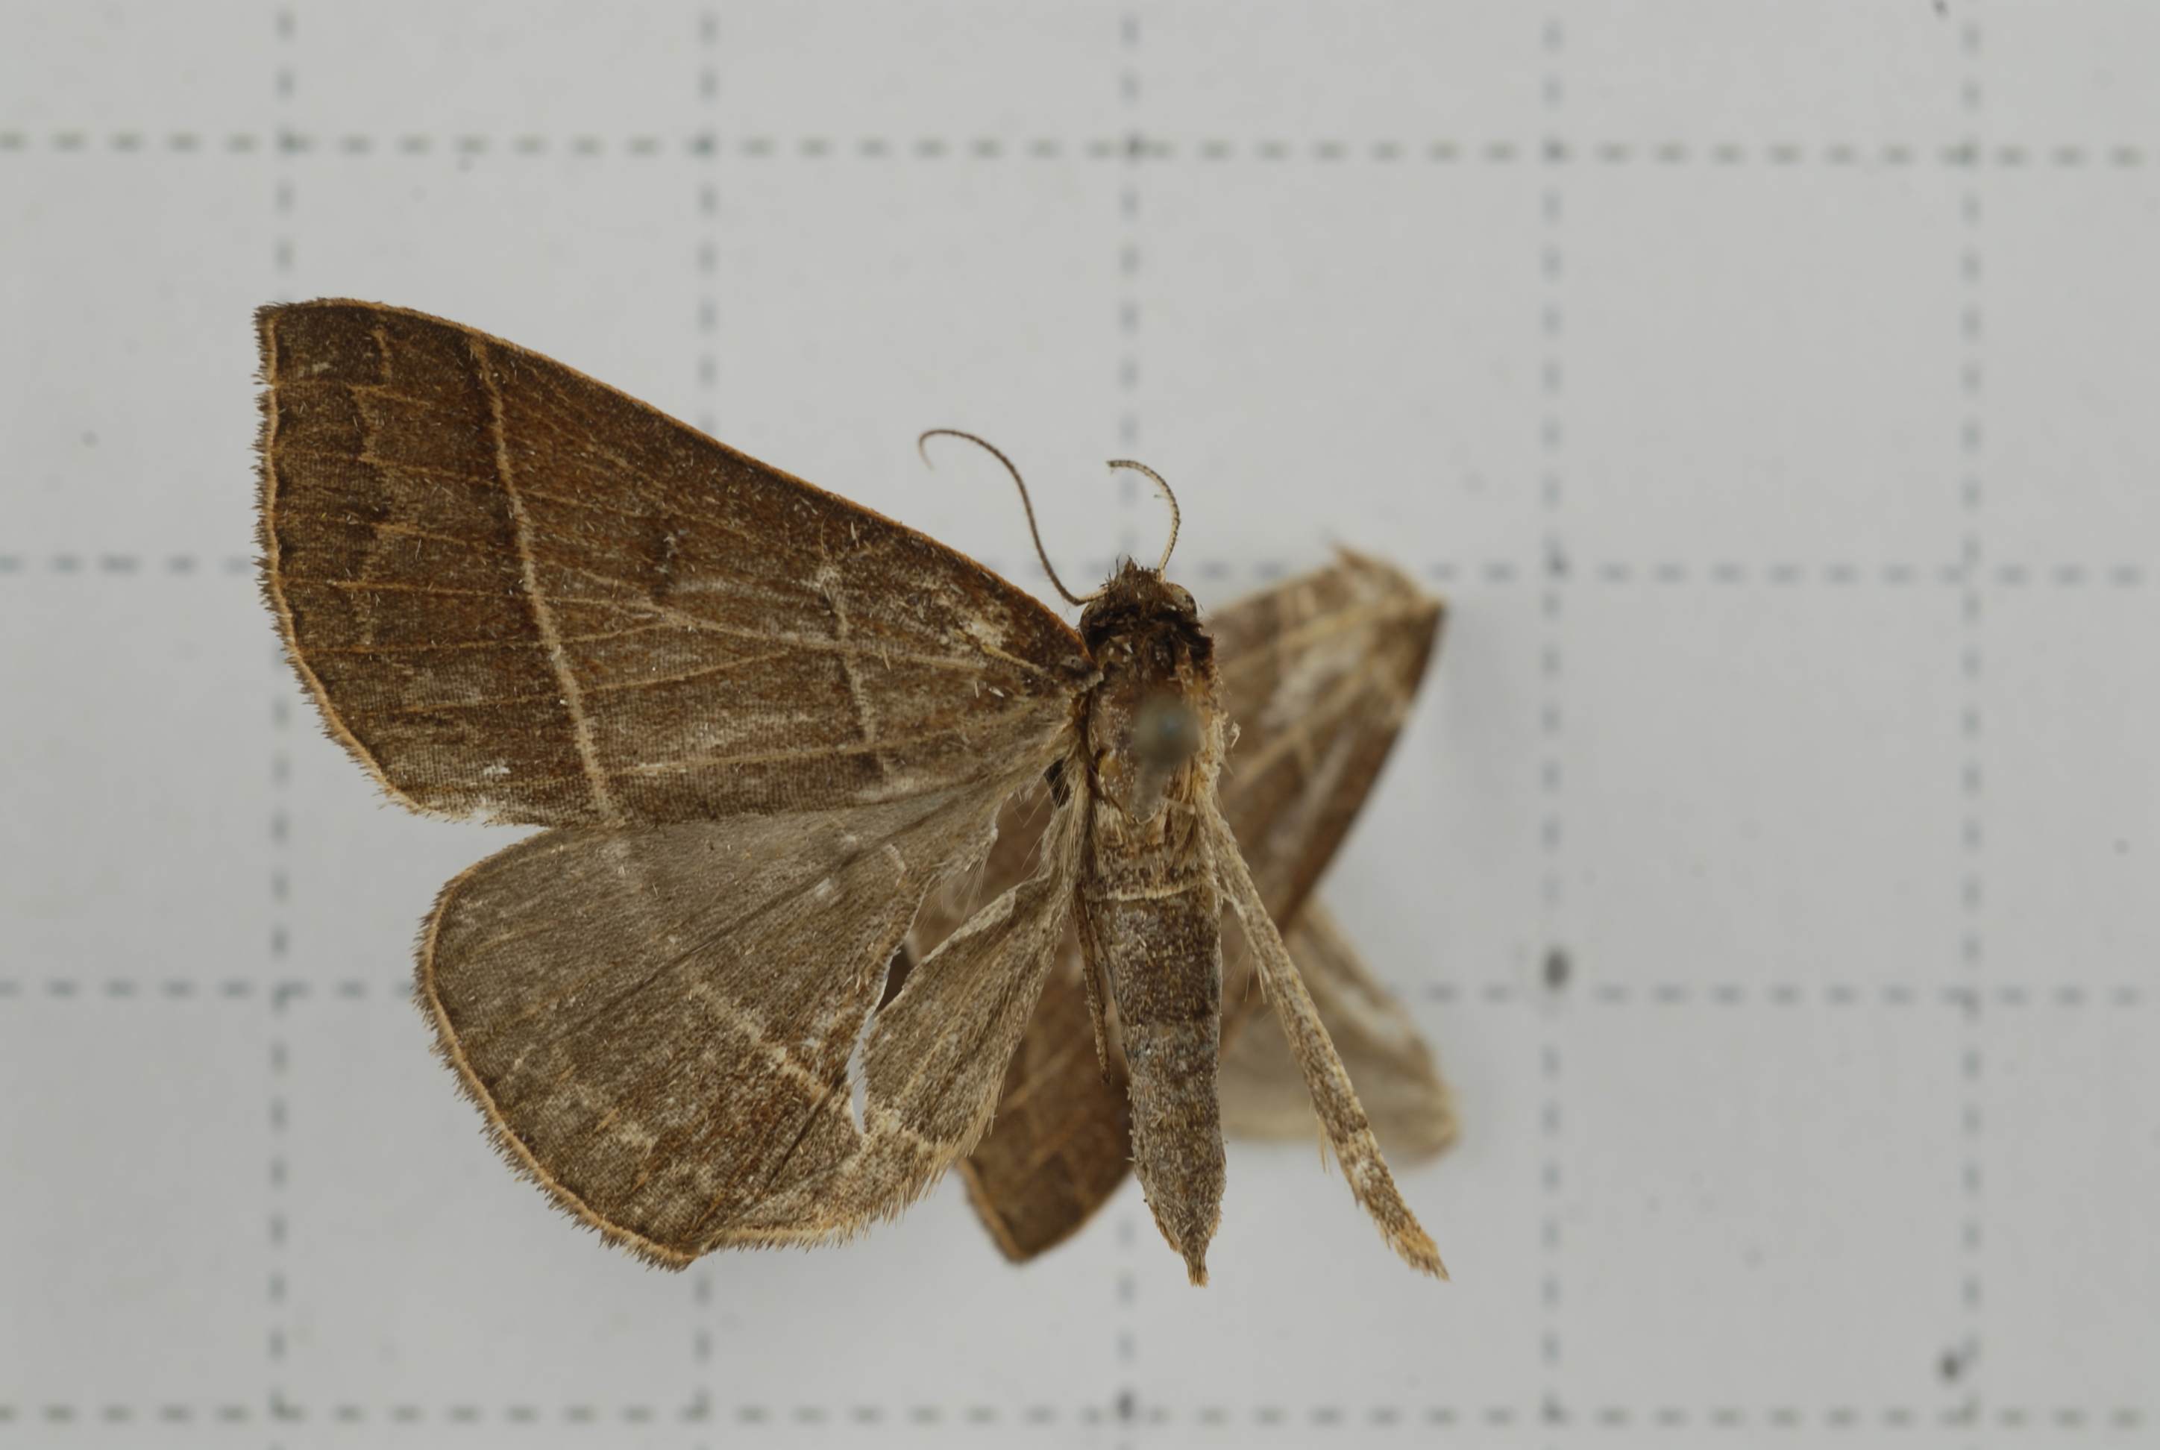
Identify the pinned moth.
Bertula venata
